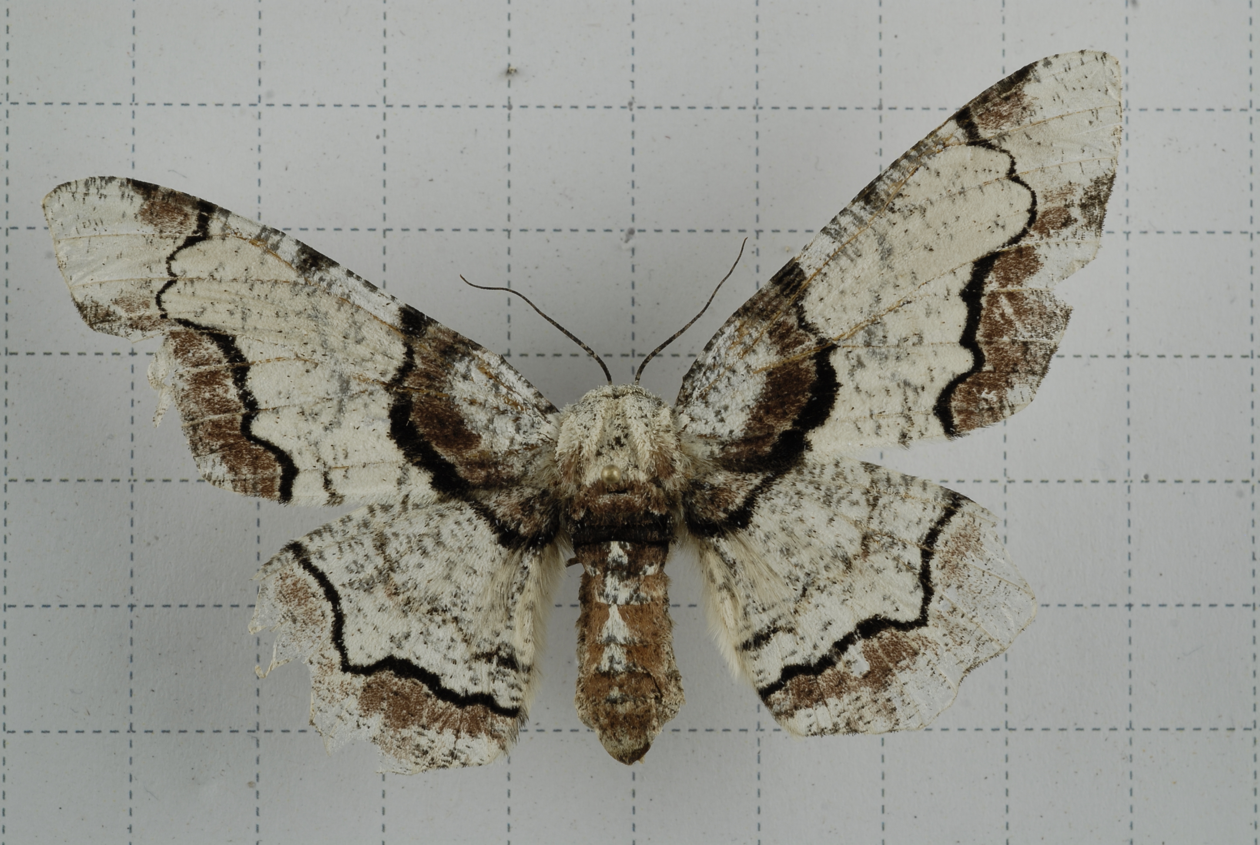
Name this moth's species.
Biston regalis comitata
